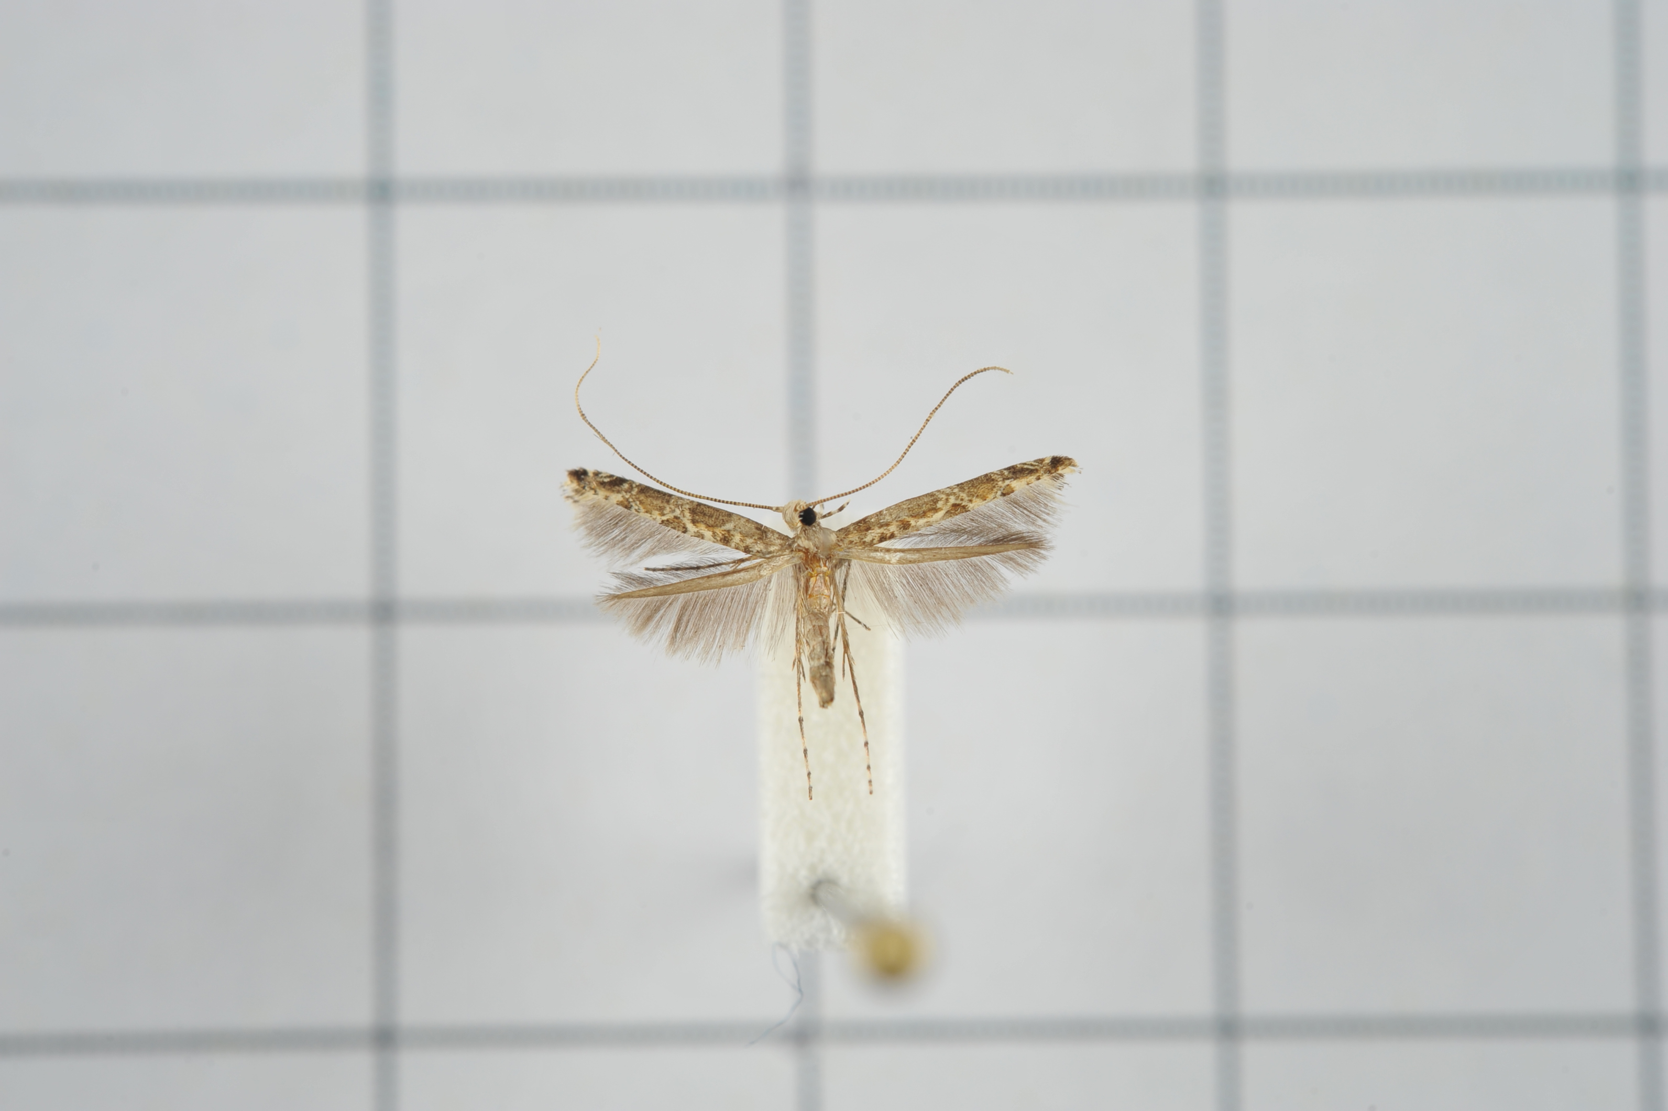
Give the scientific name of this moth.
Diphtheroptila scriptulata
